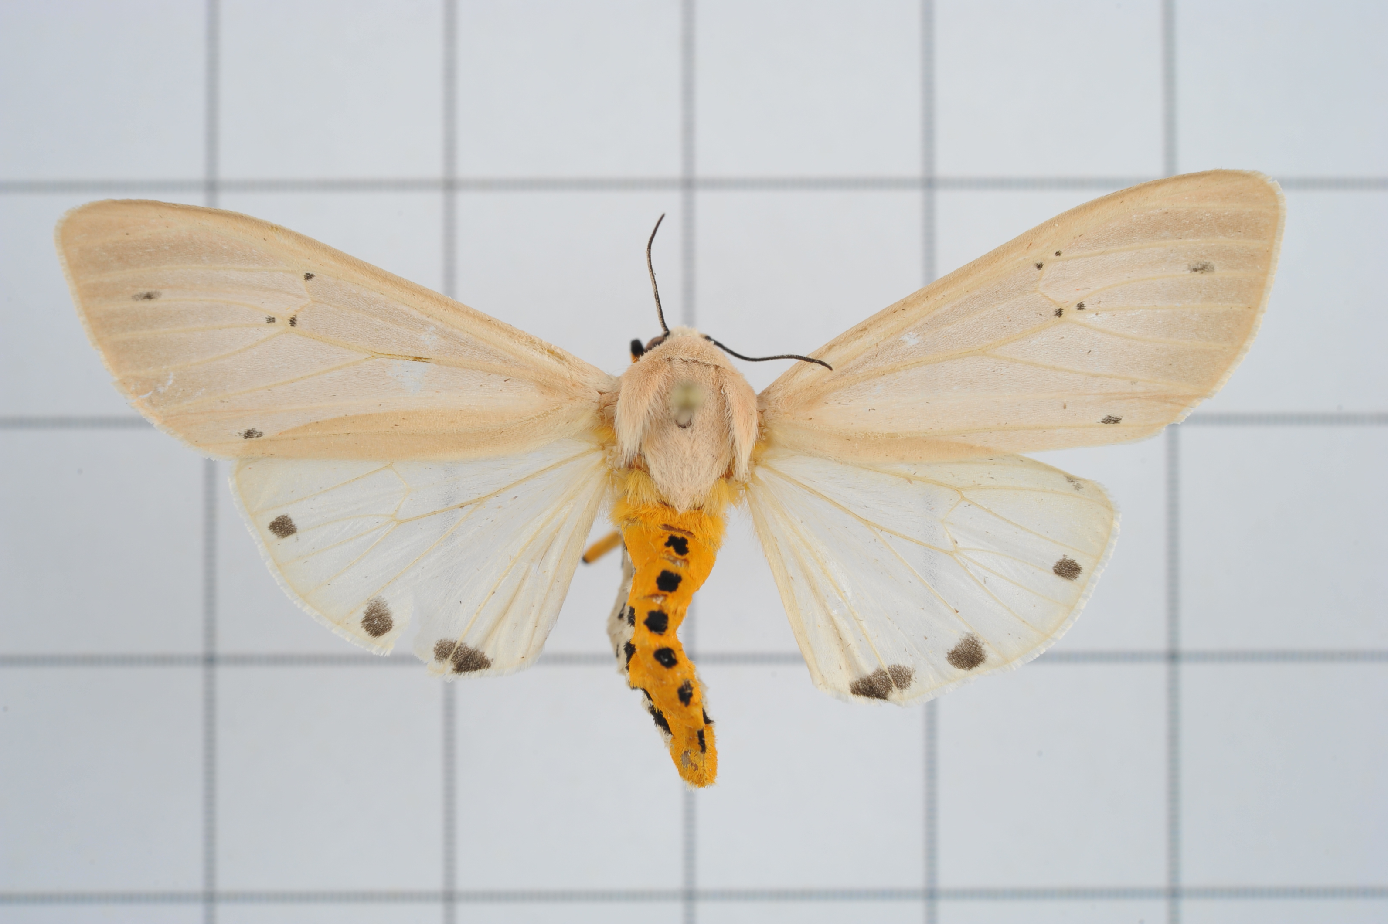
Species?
Creatonotos transiens koni
